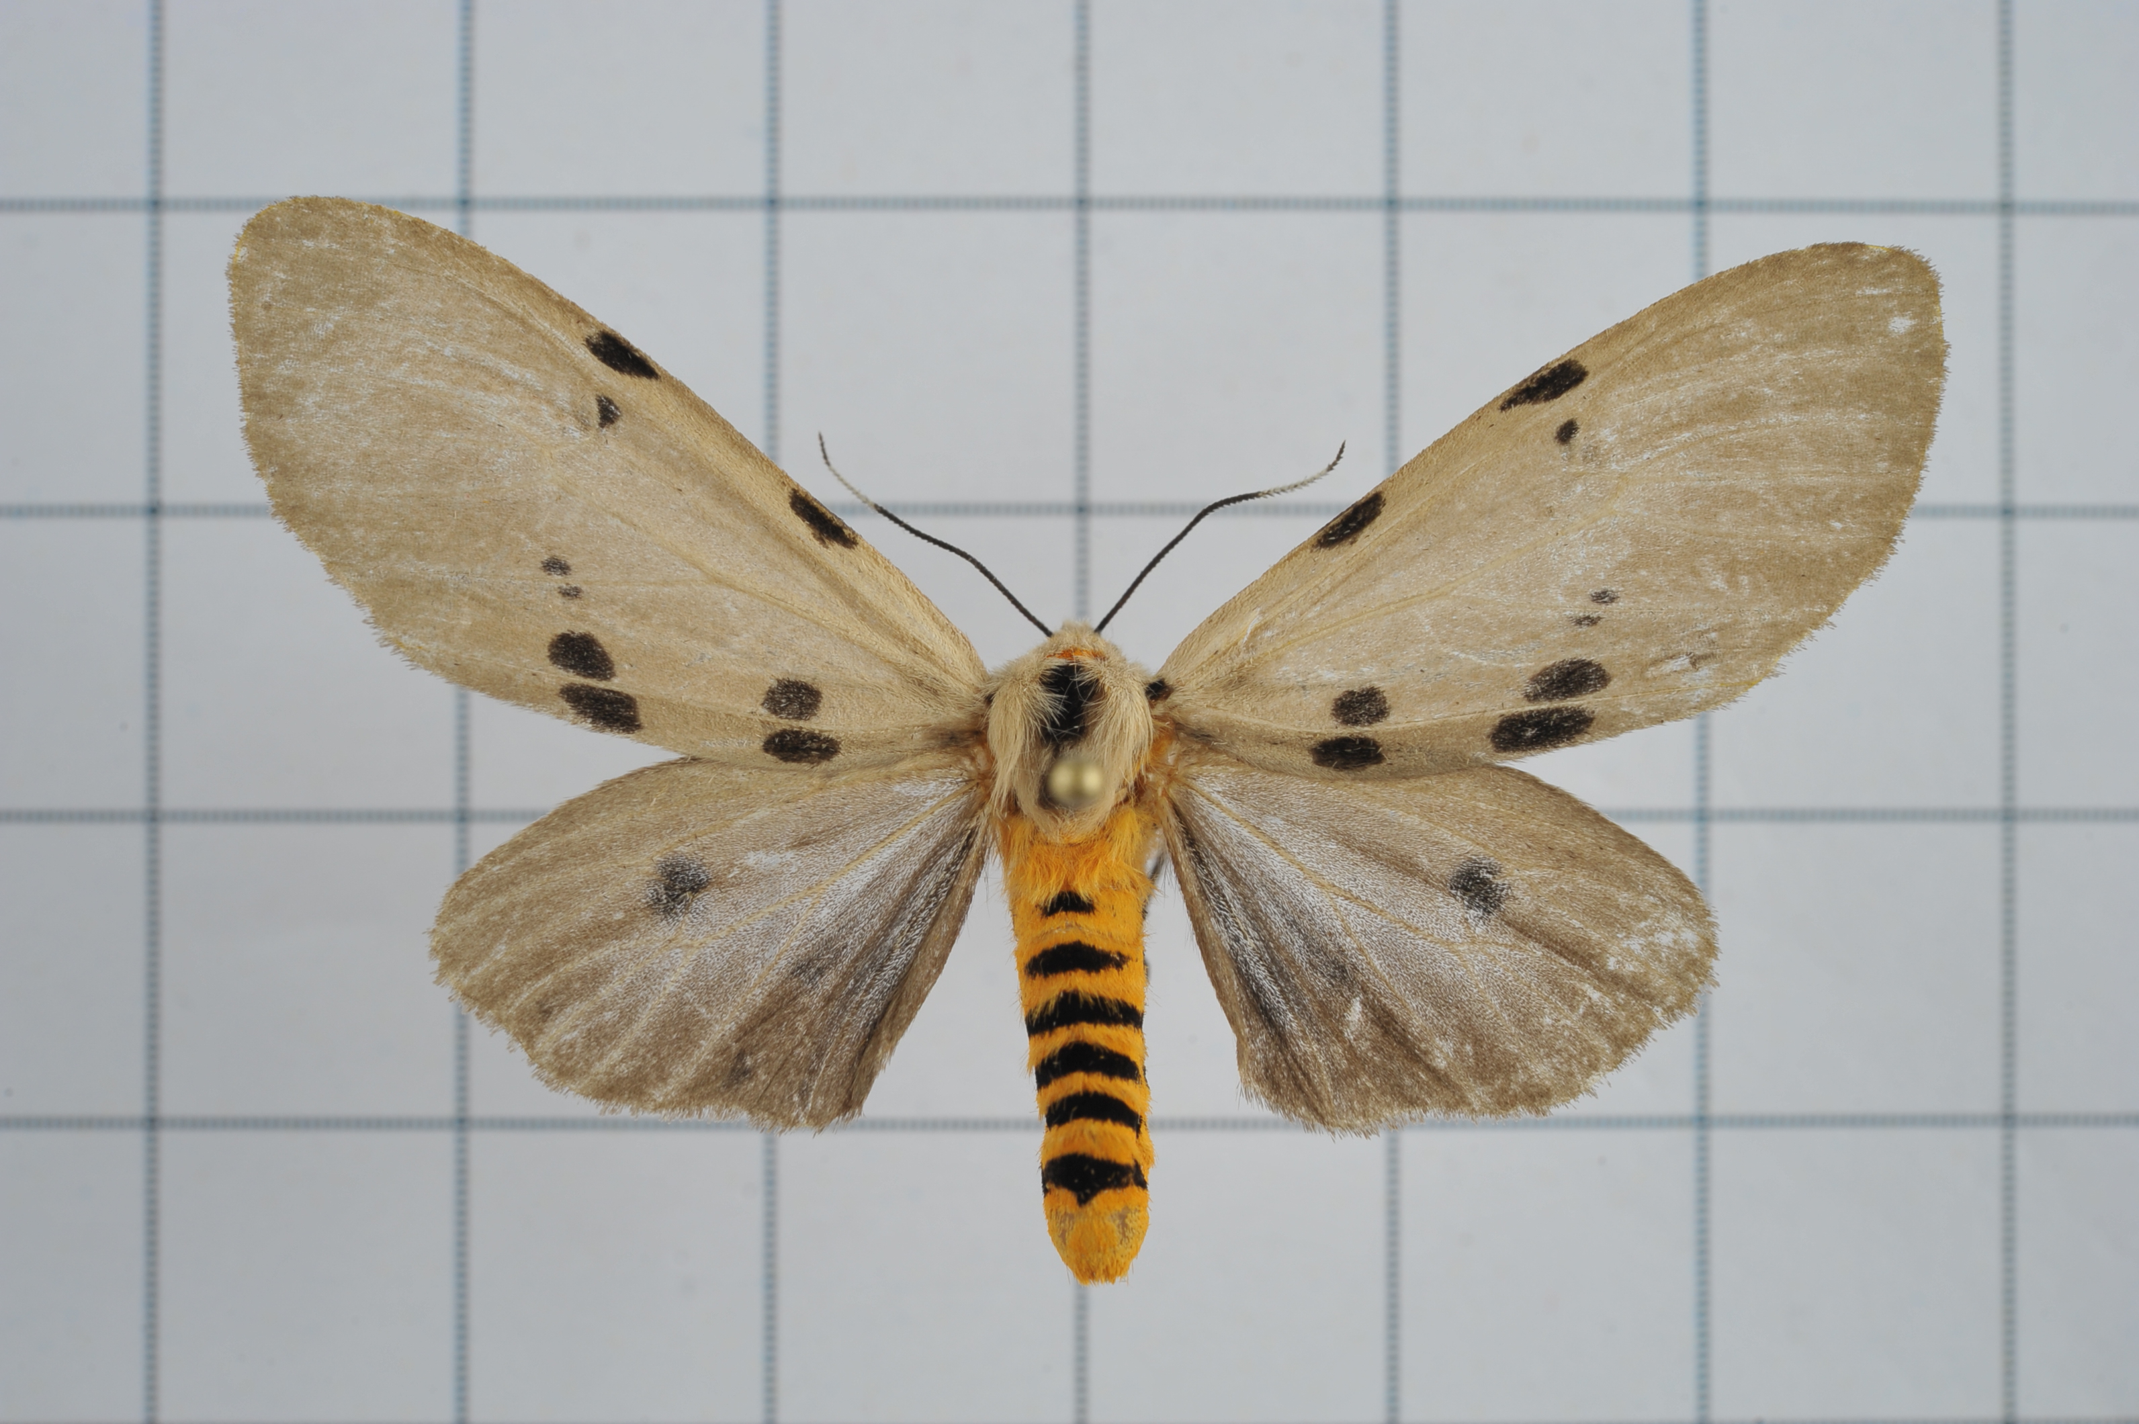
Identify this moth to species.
Amsactoides solitaria
